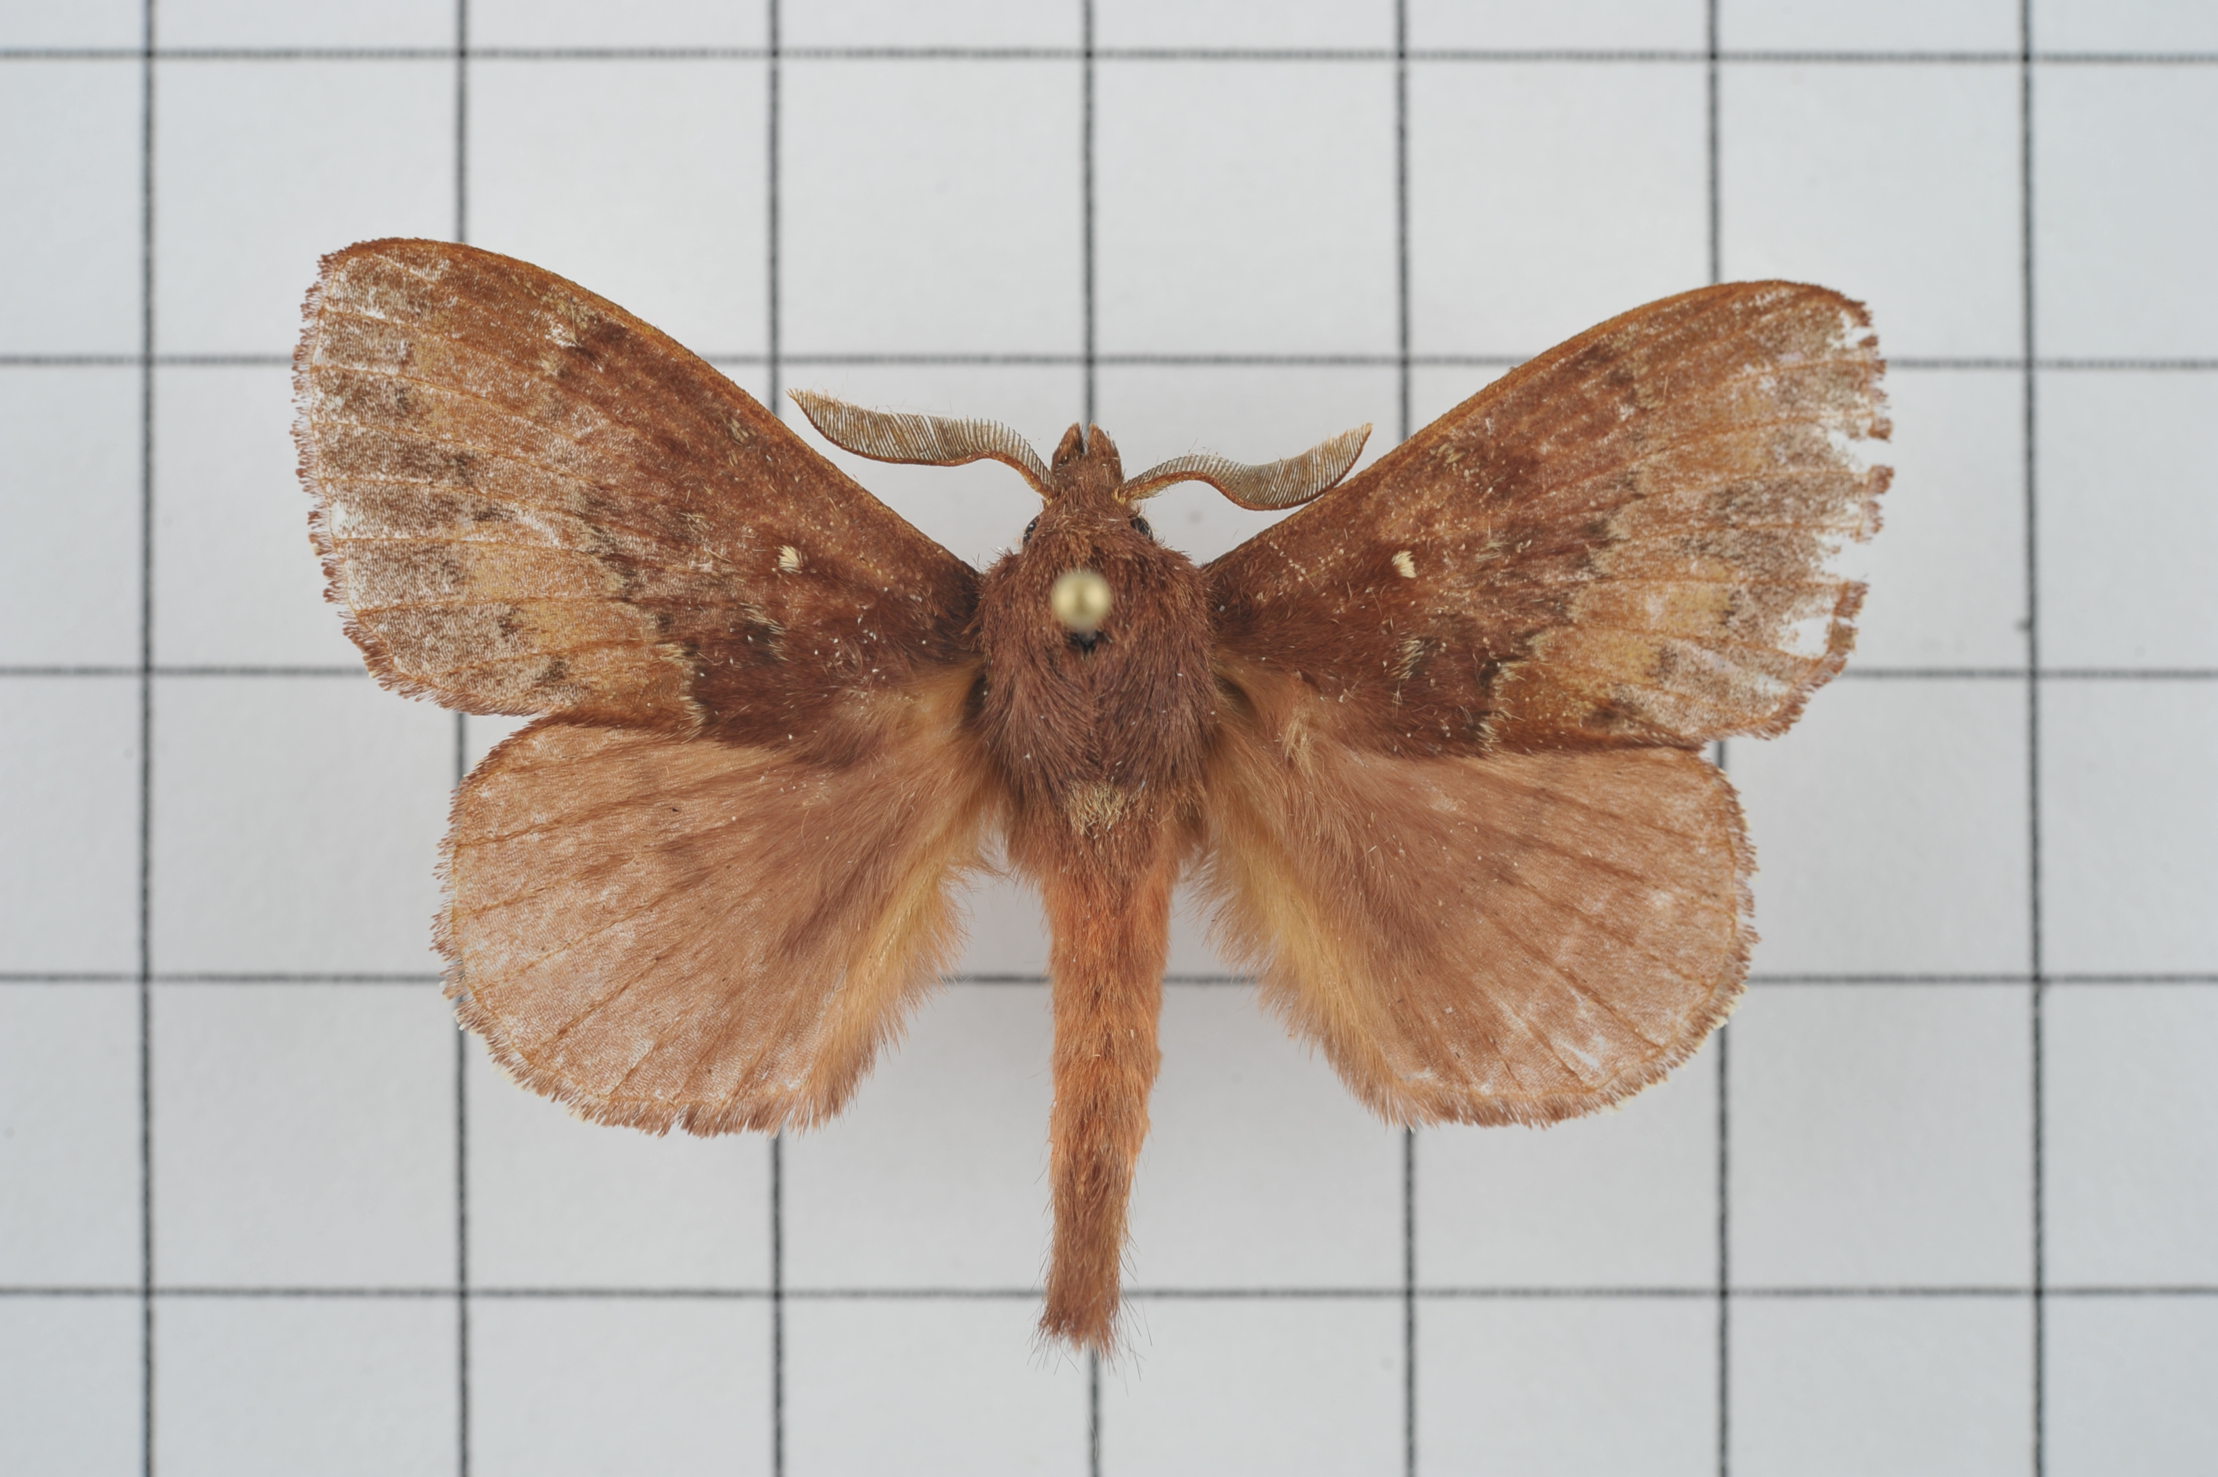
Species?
Dendrolimus arizana
